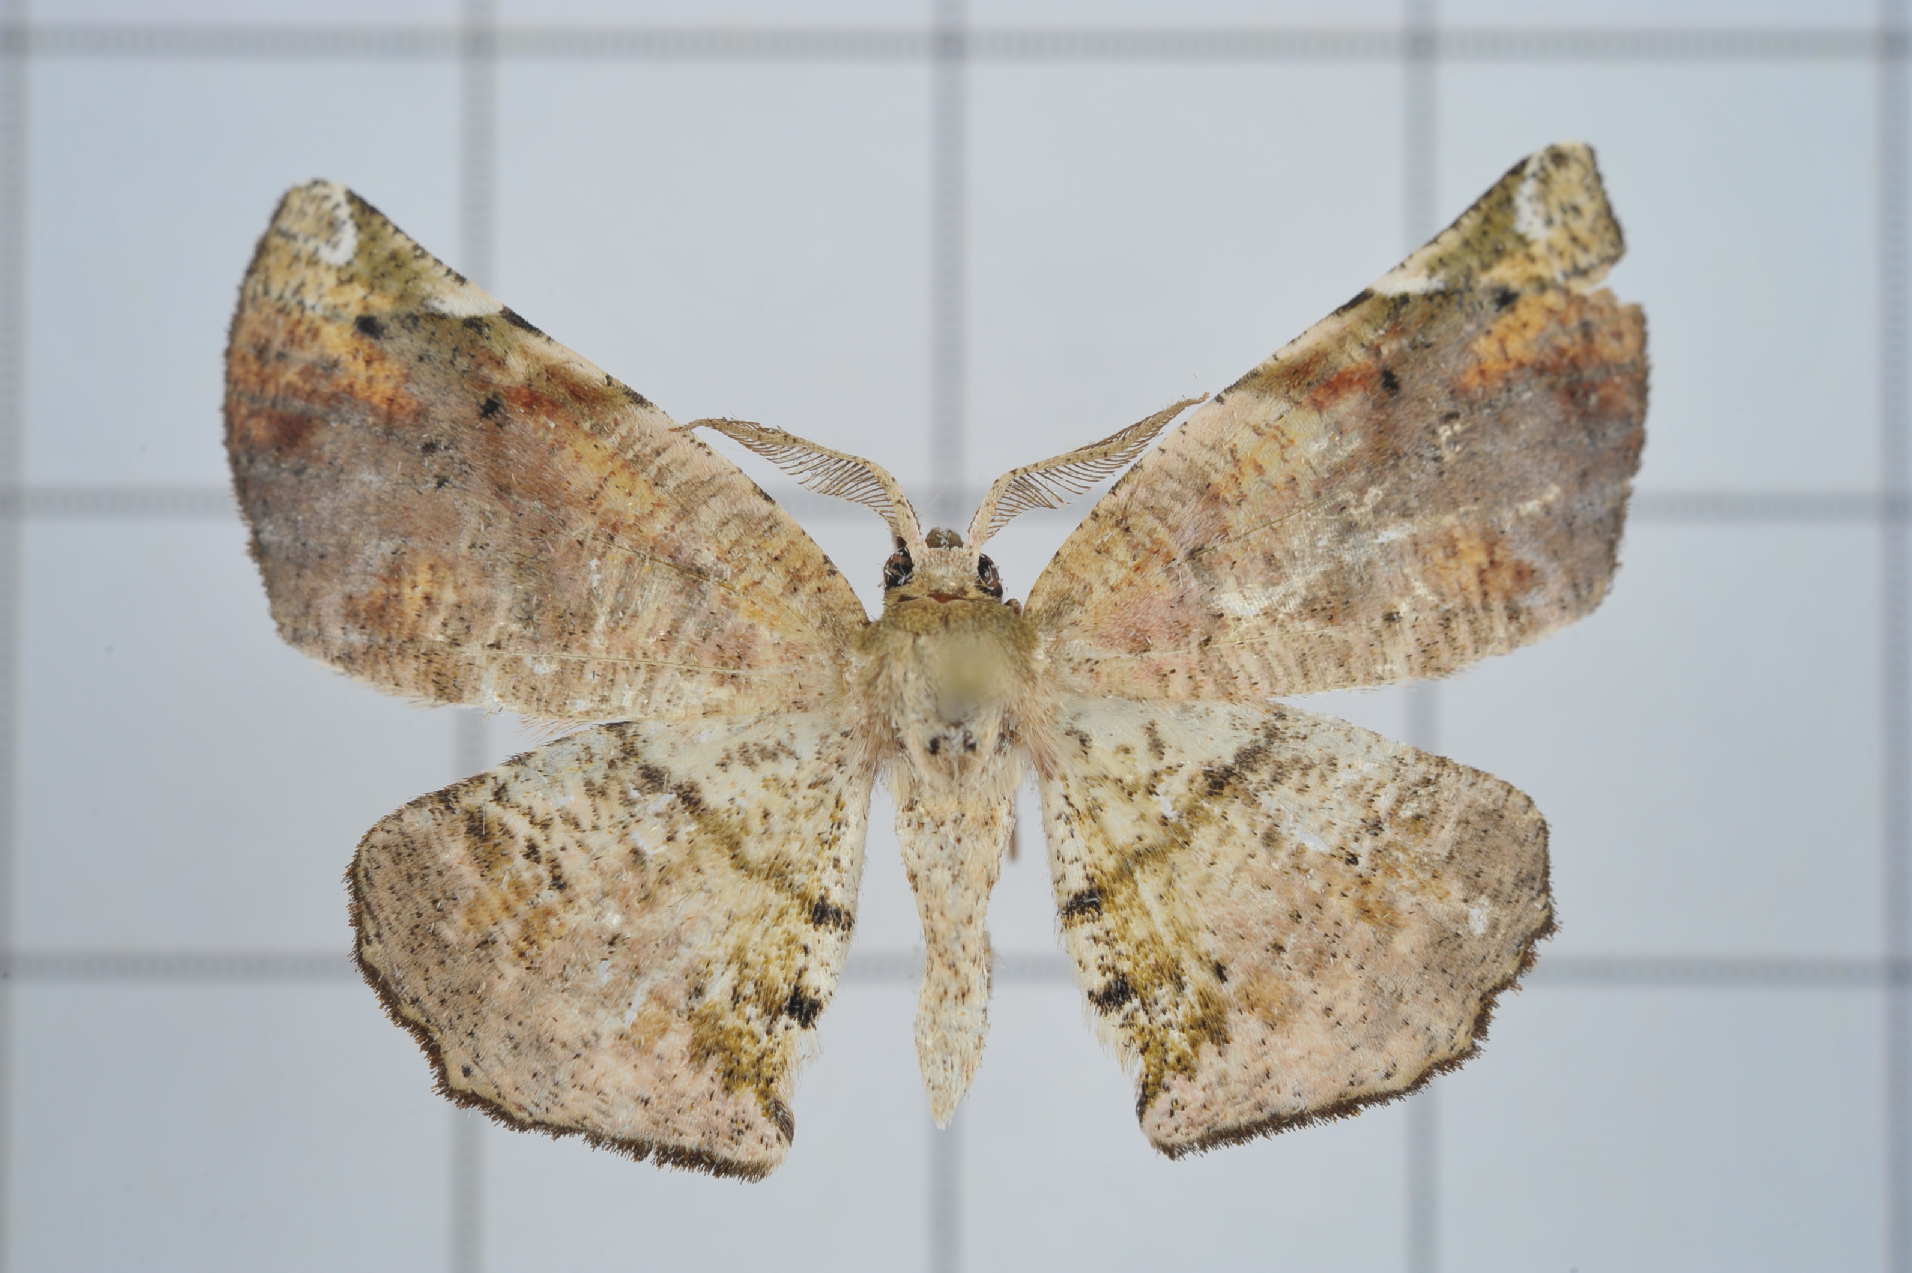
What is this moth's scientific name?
Agaraeus discolor
